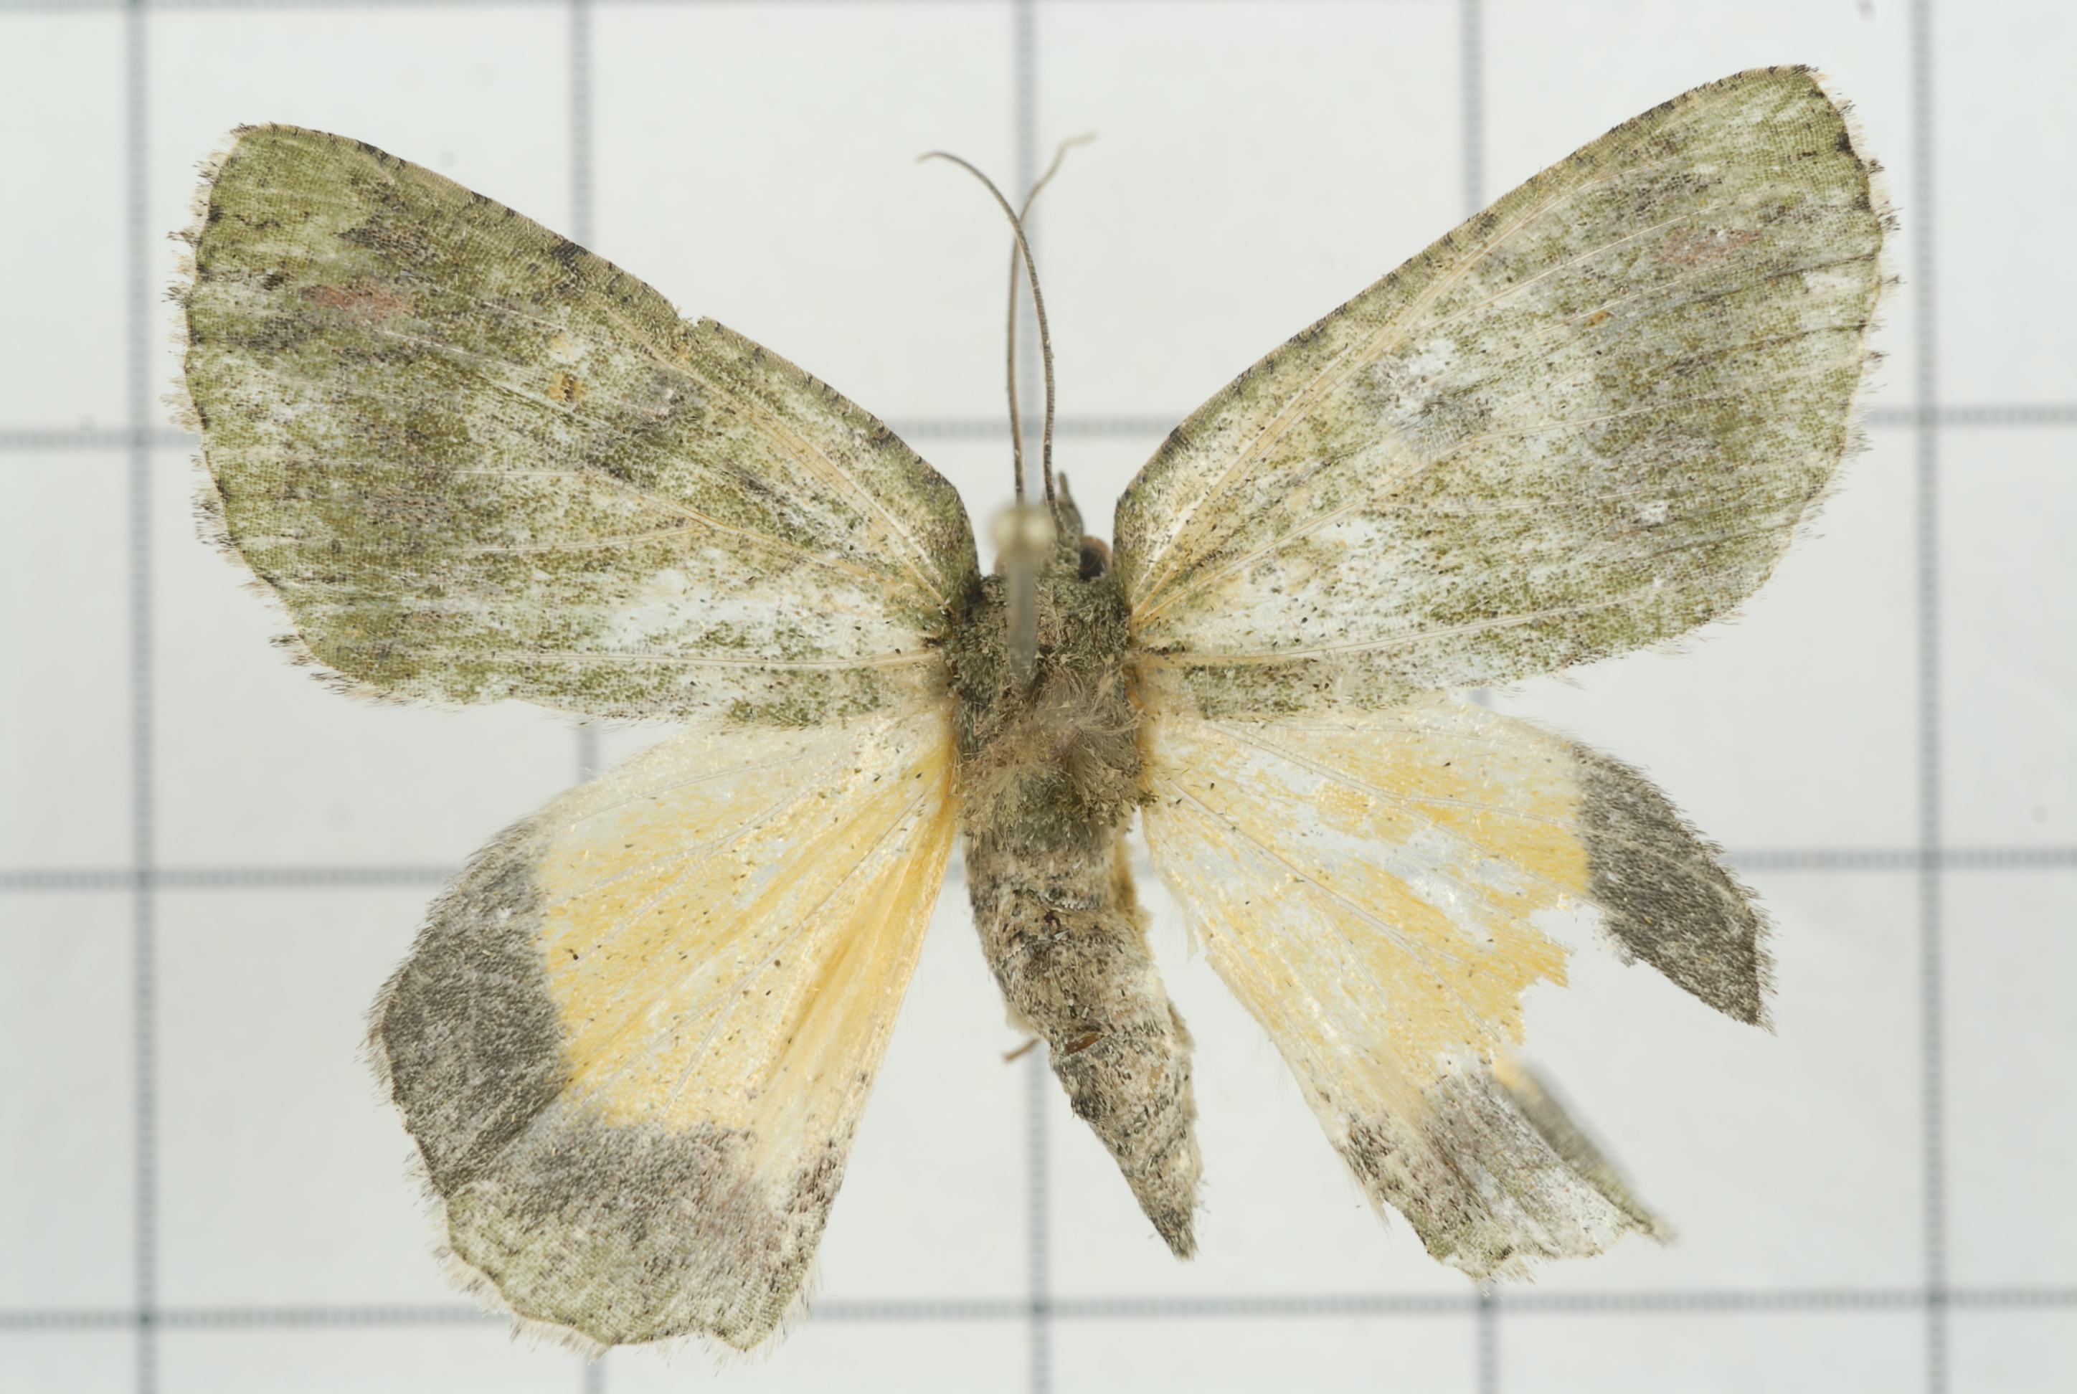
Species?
Dindica polyphaenaria
